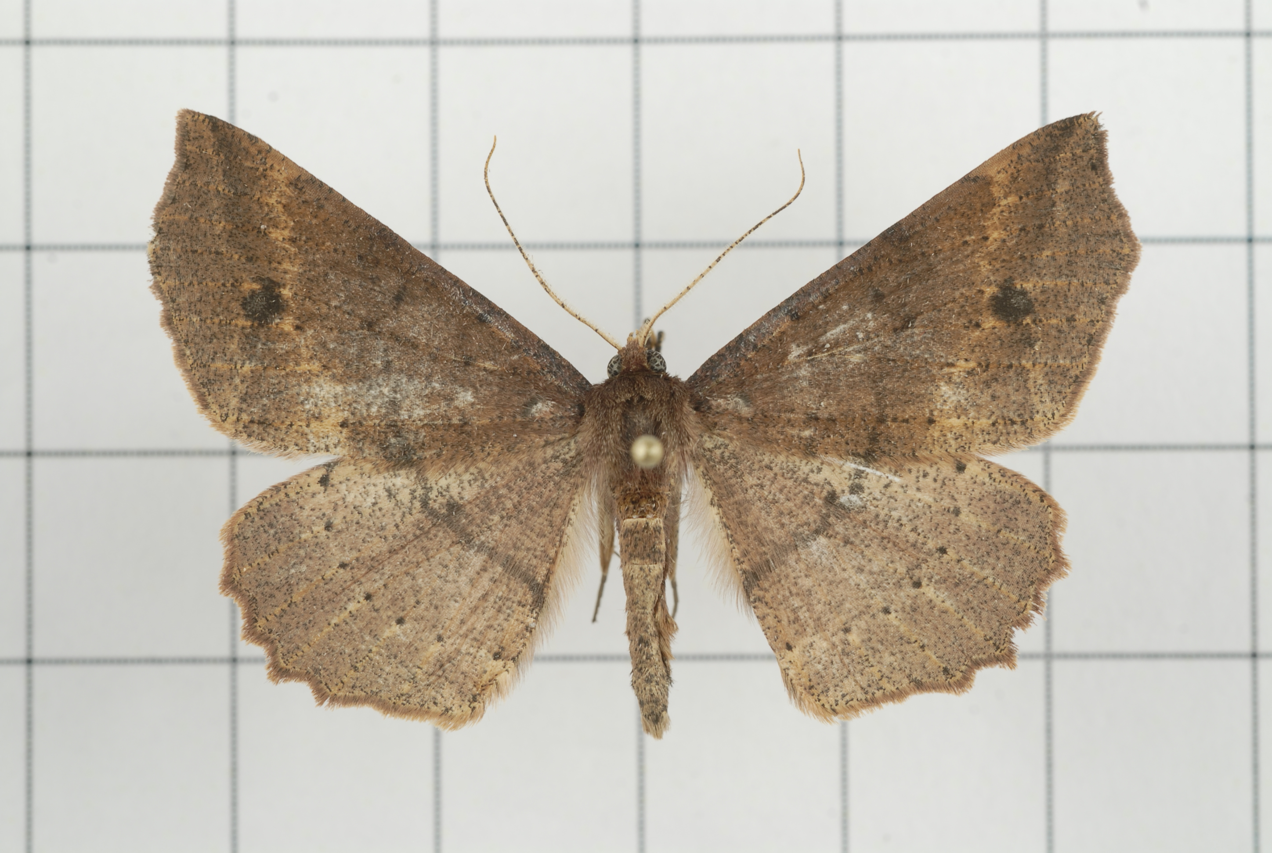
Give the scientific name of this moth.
Xerodes albonotaria aritai
